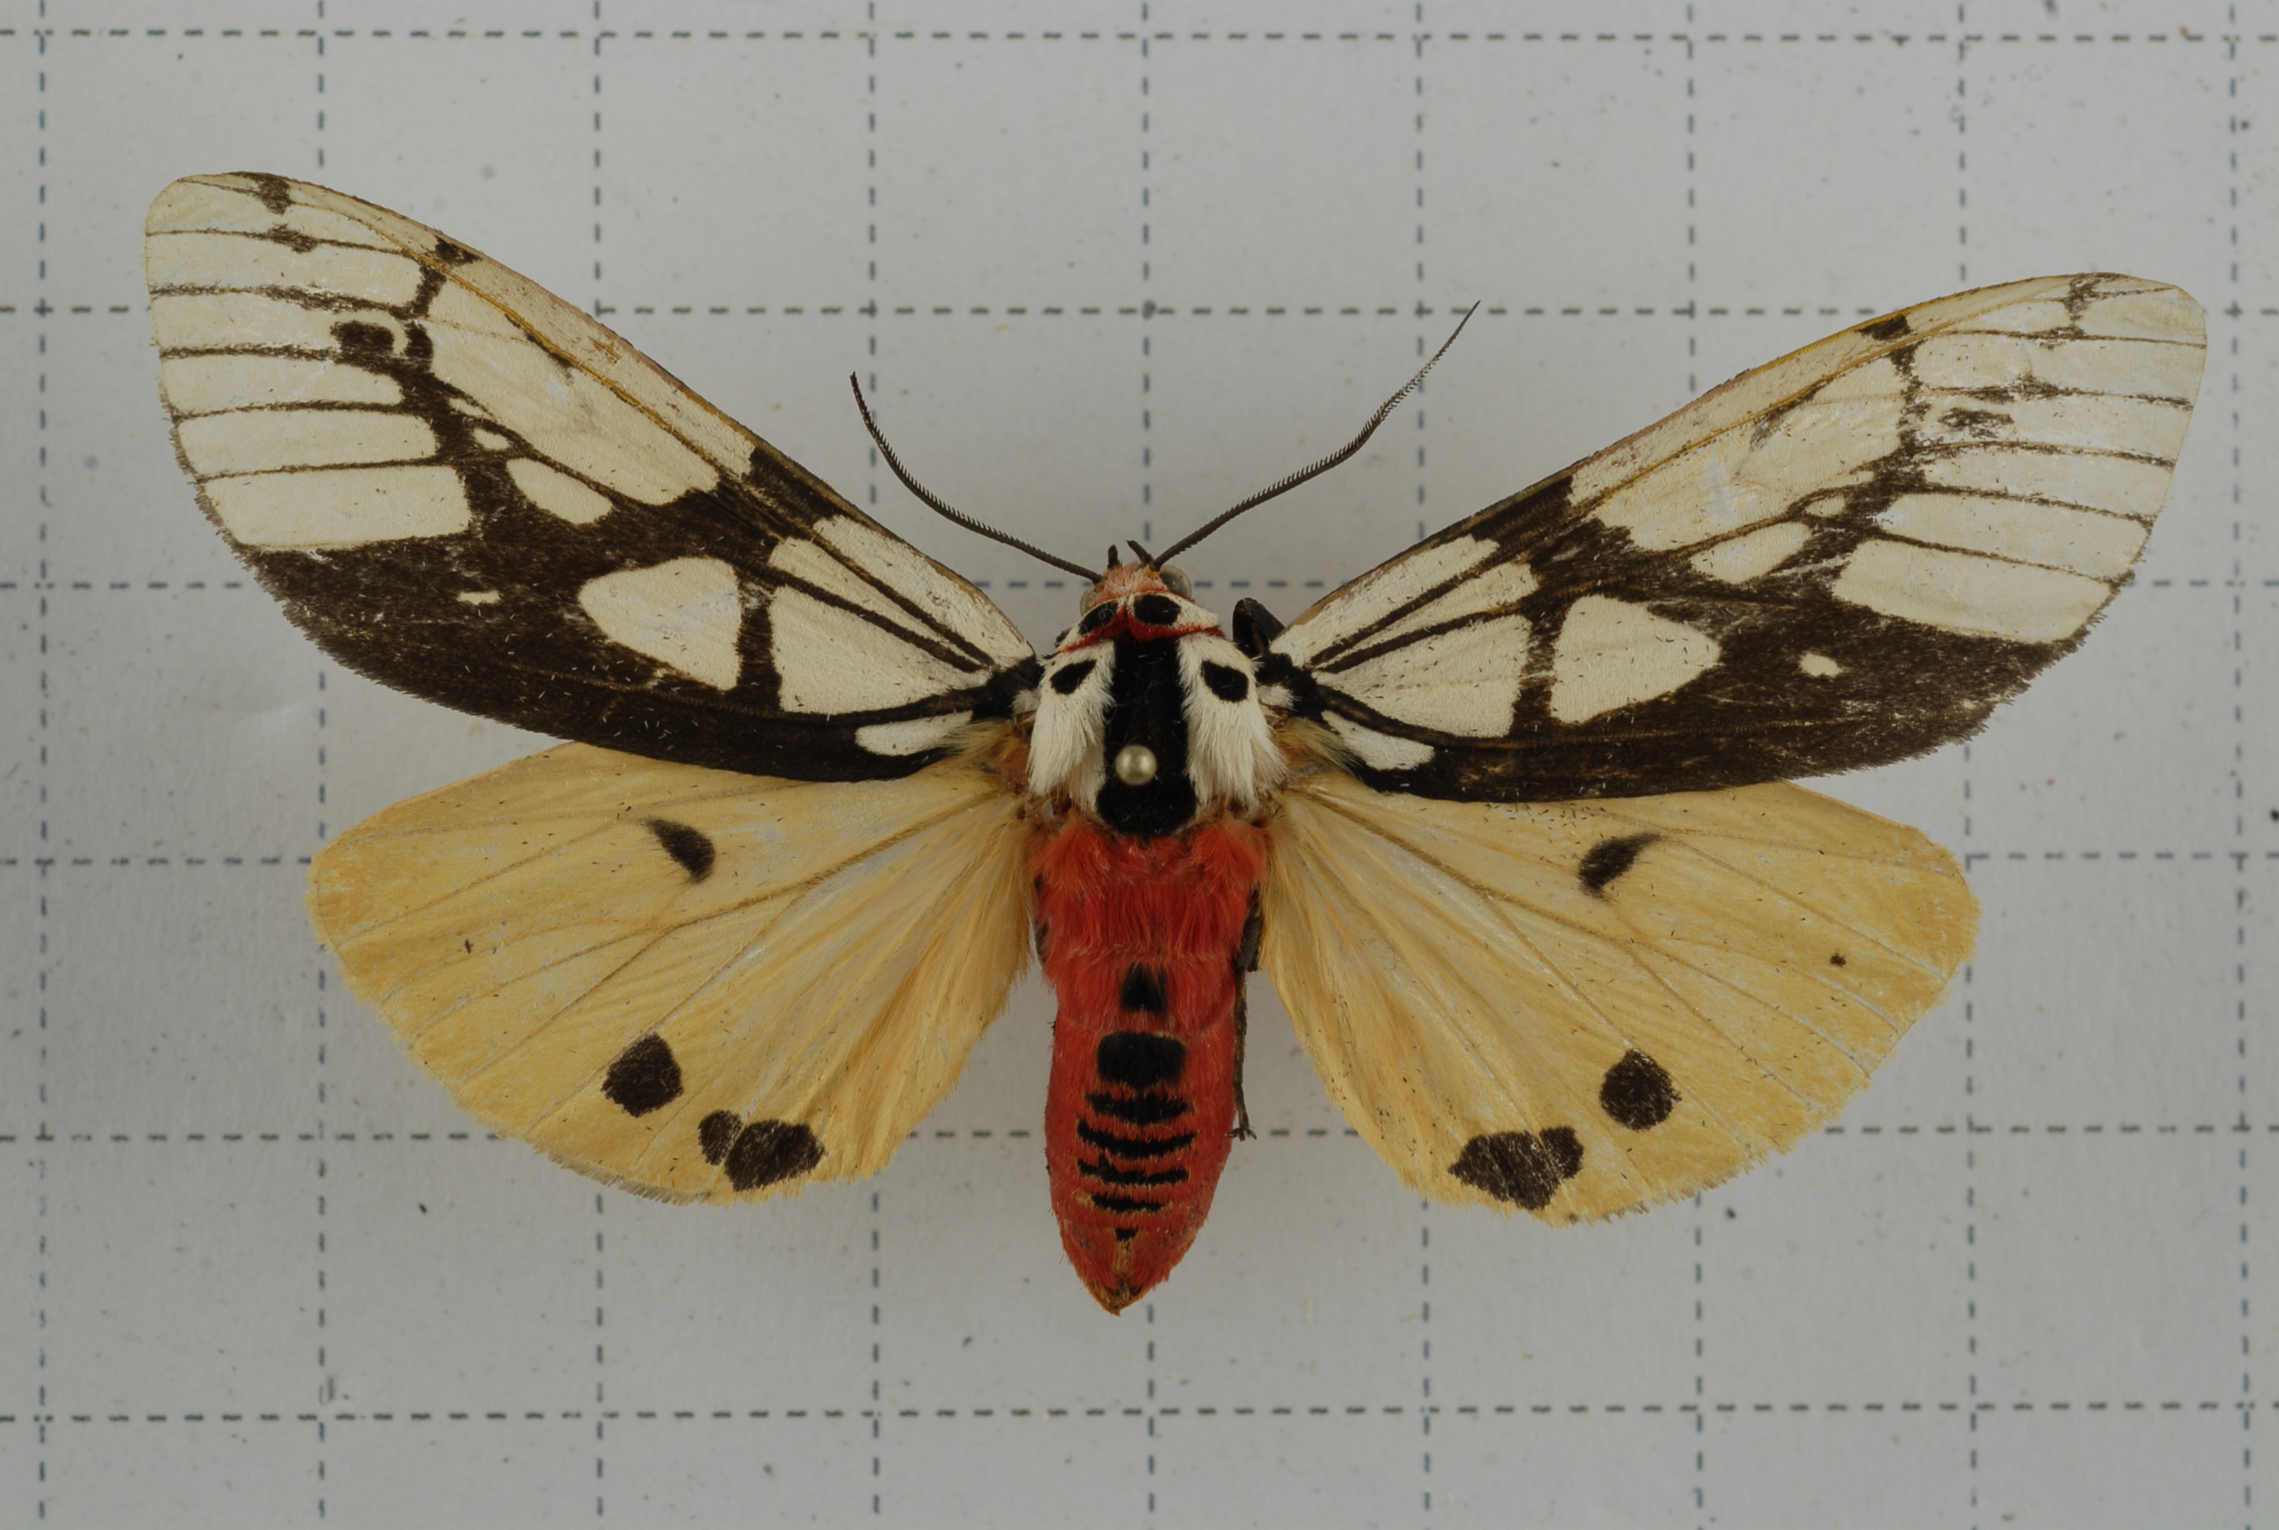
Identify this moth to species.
Areas galactina formosana
